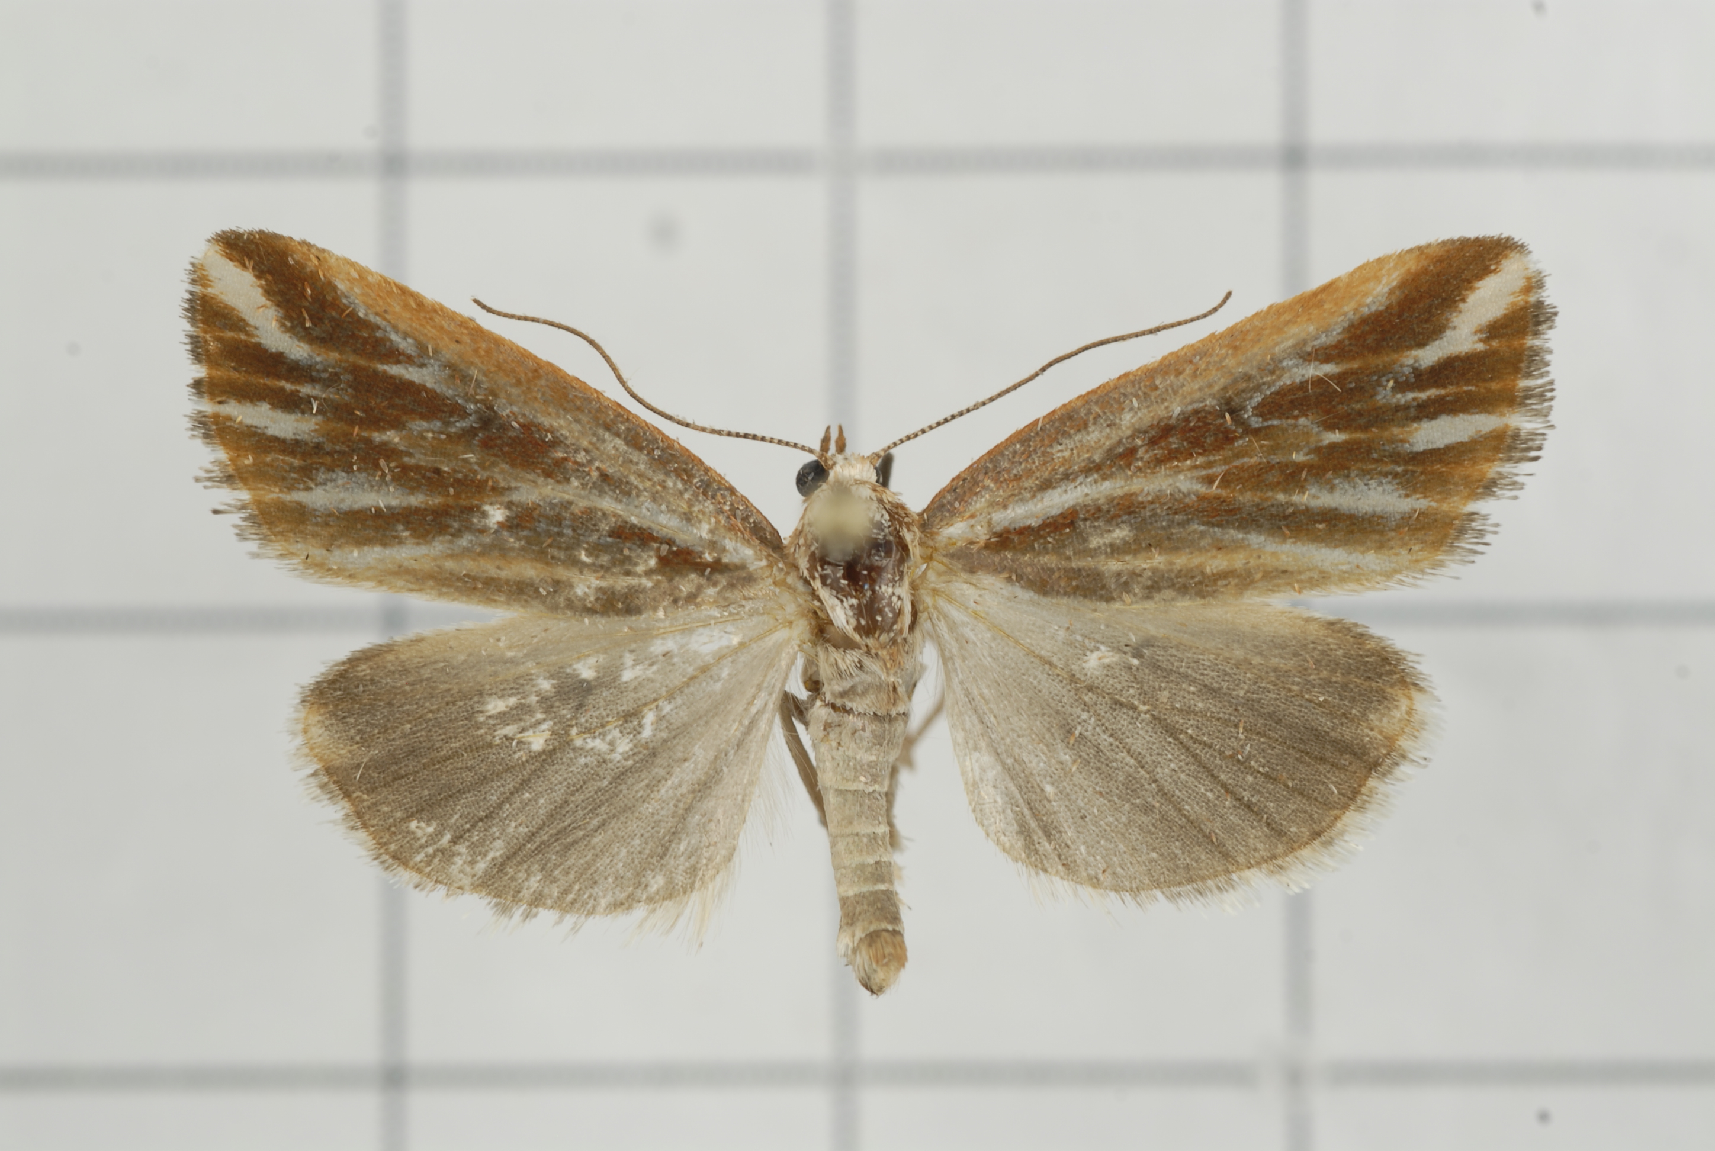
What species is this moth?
Narangodes confluens
